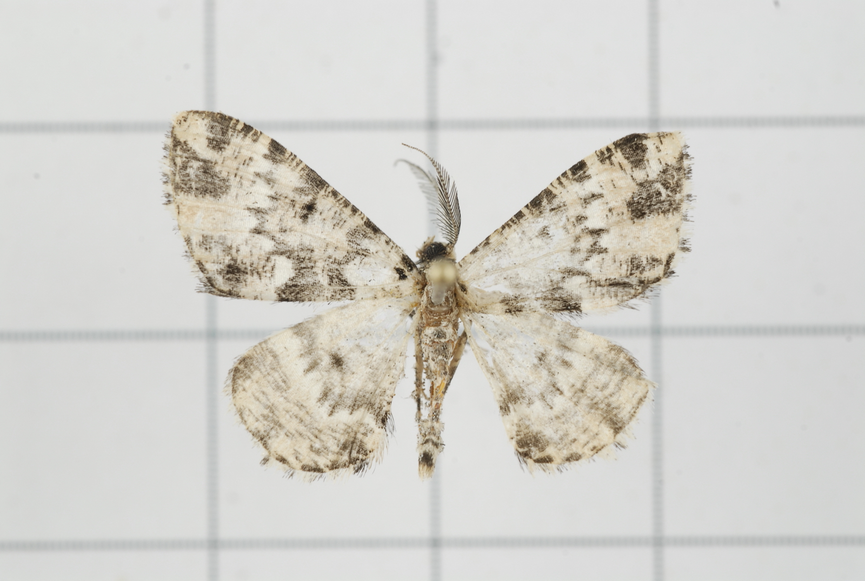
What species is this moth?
Prochasma squalida
